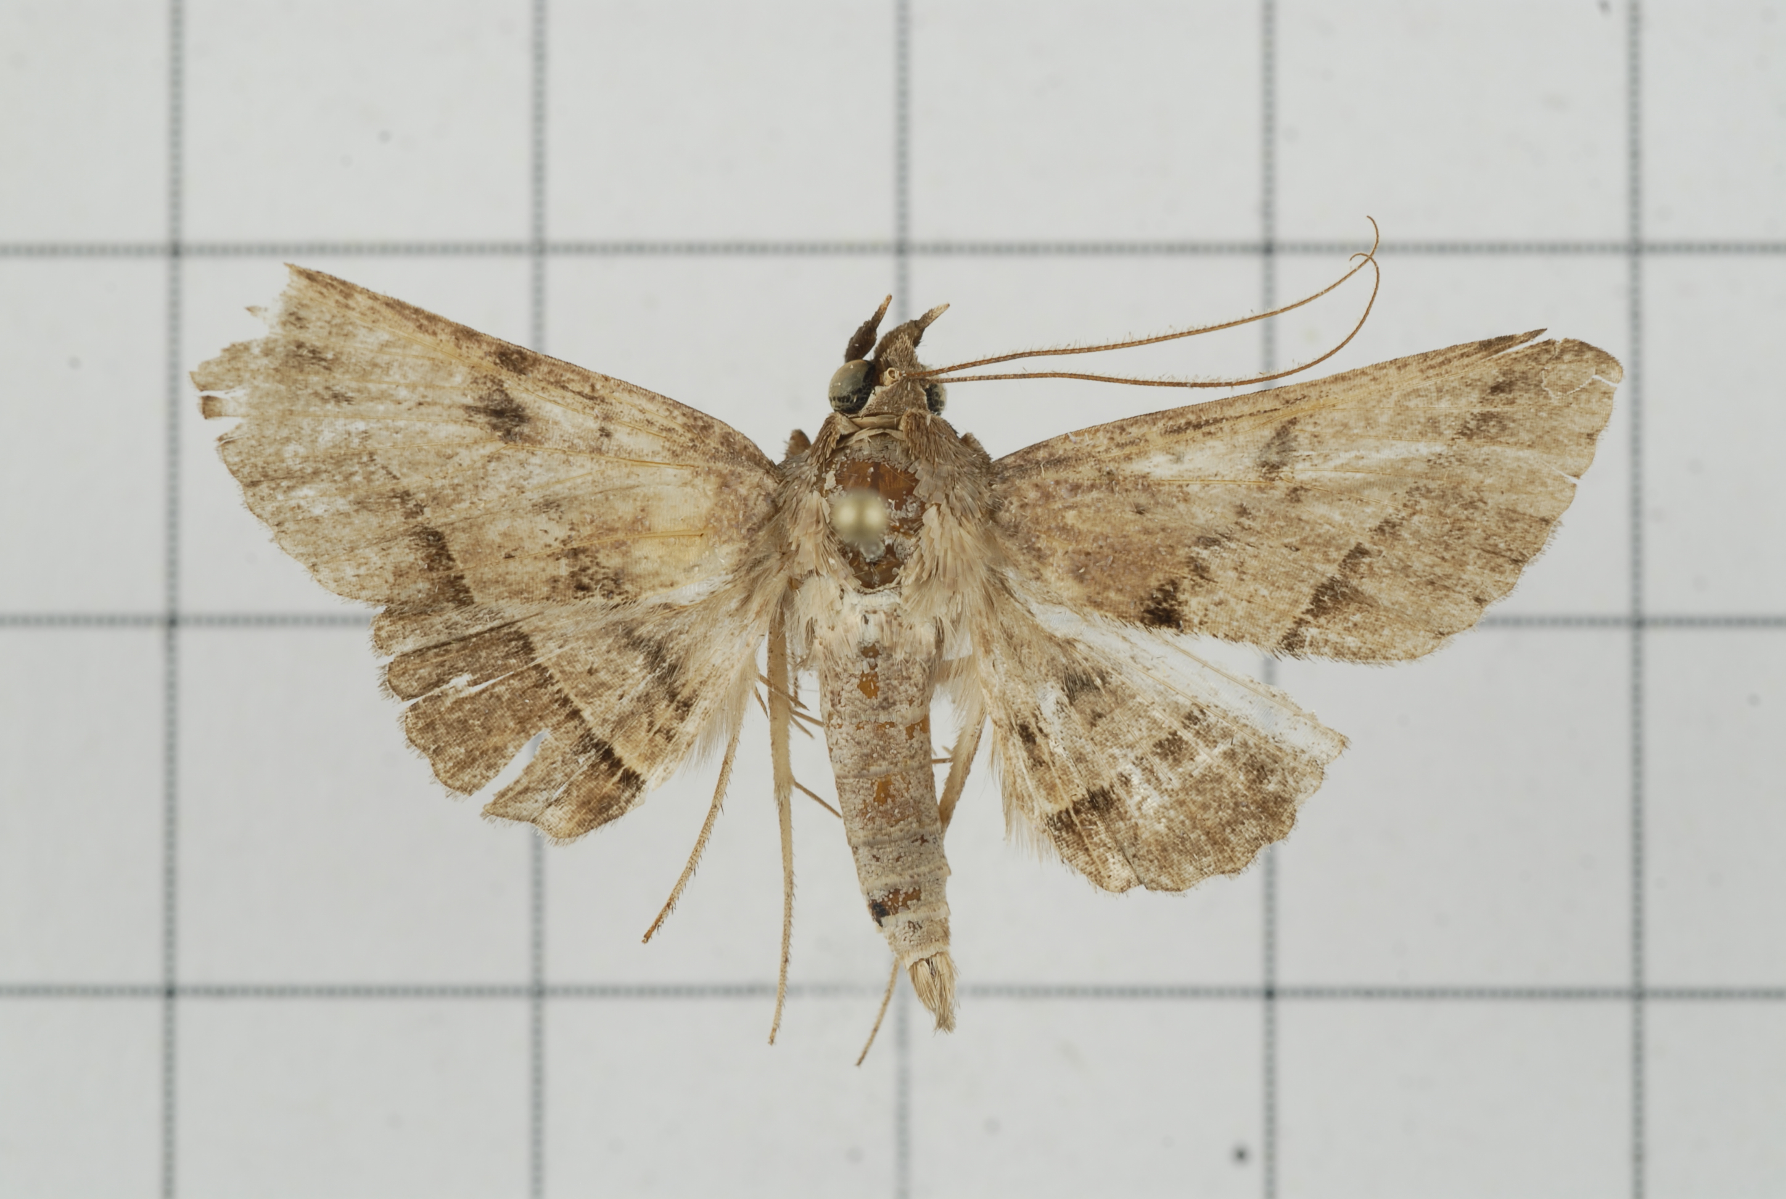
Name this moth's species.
Hypospila bolinoides
